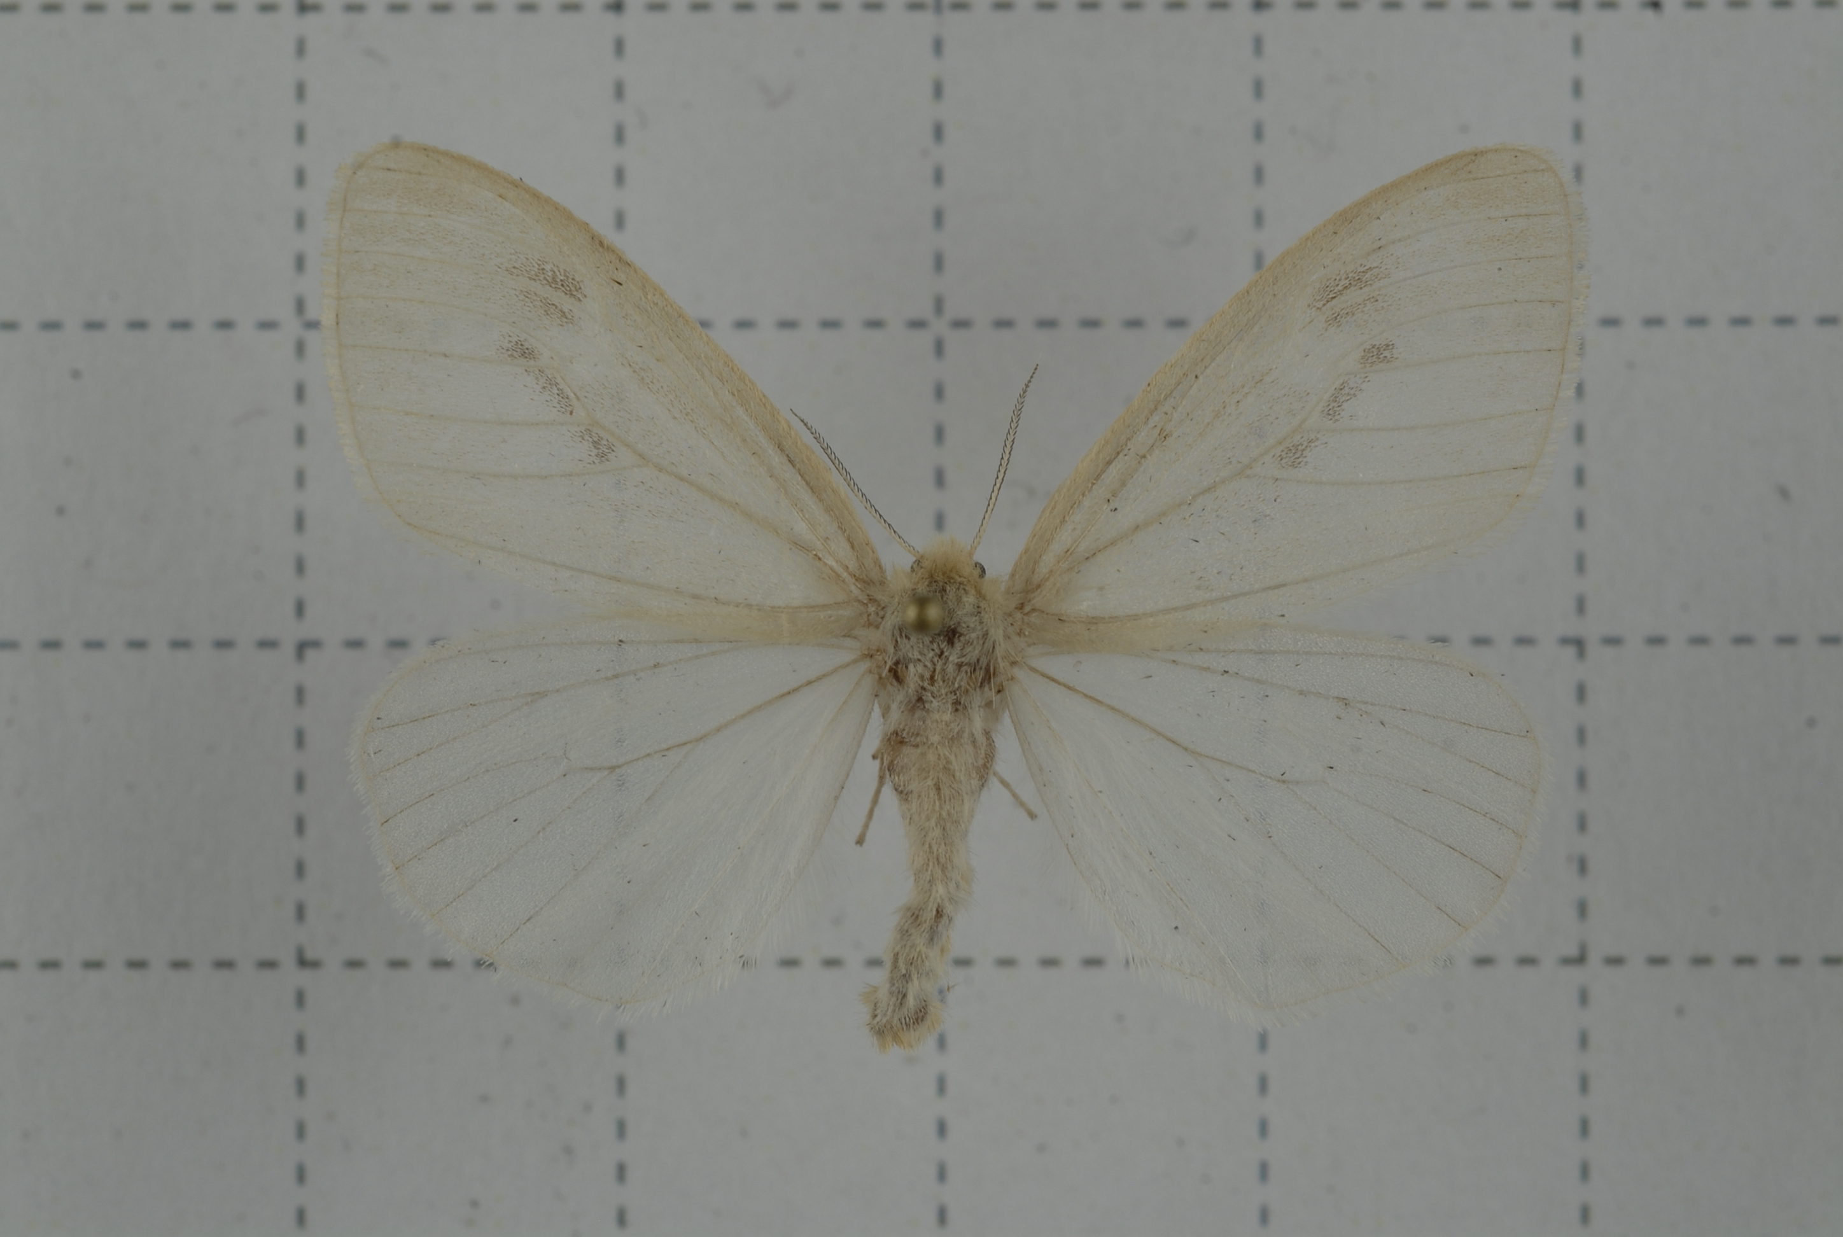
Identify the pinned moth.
Pantana ochripalpis
